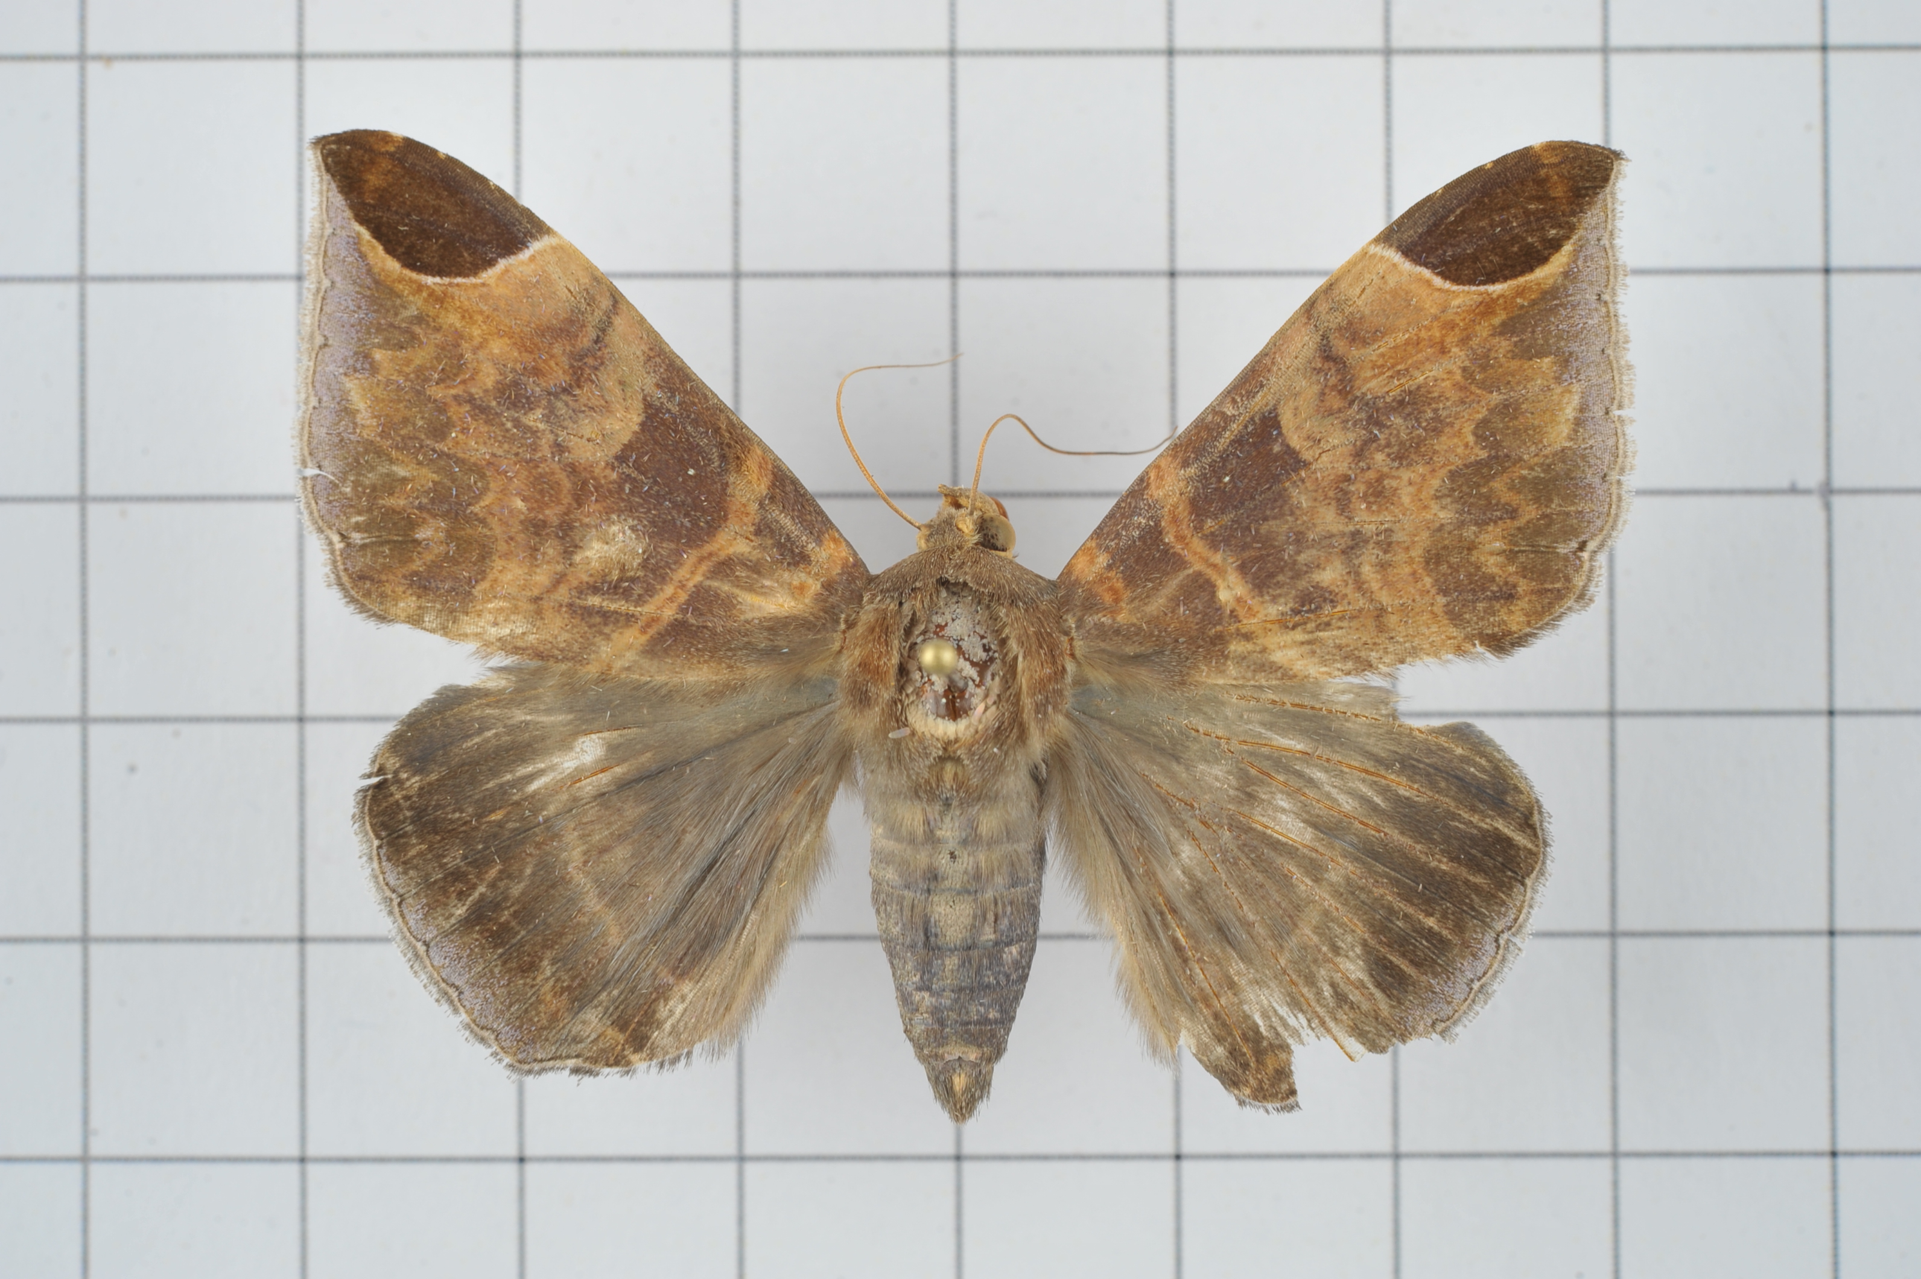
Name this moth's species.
Pindara illibata
